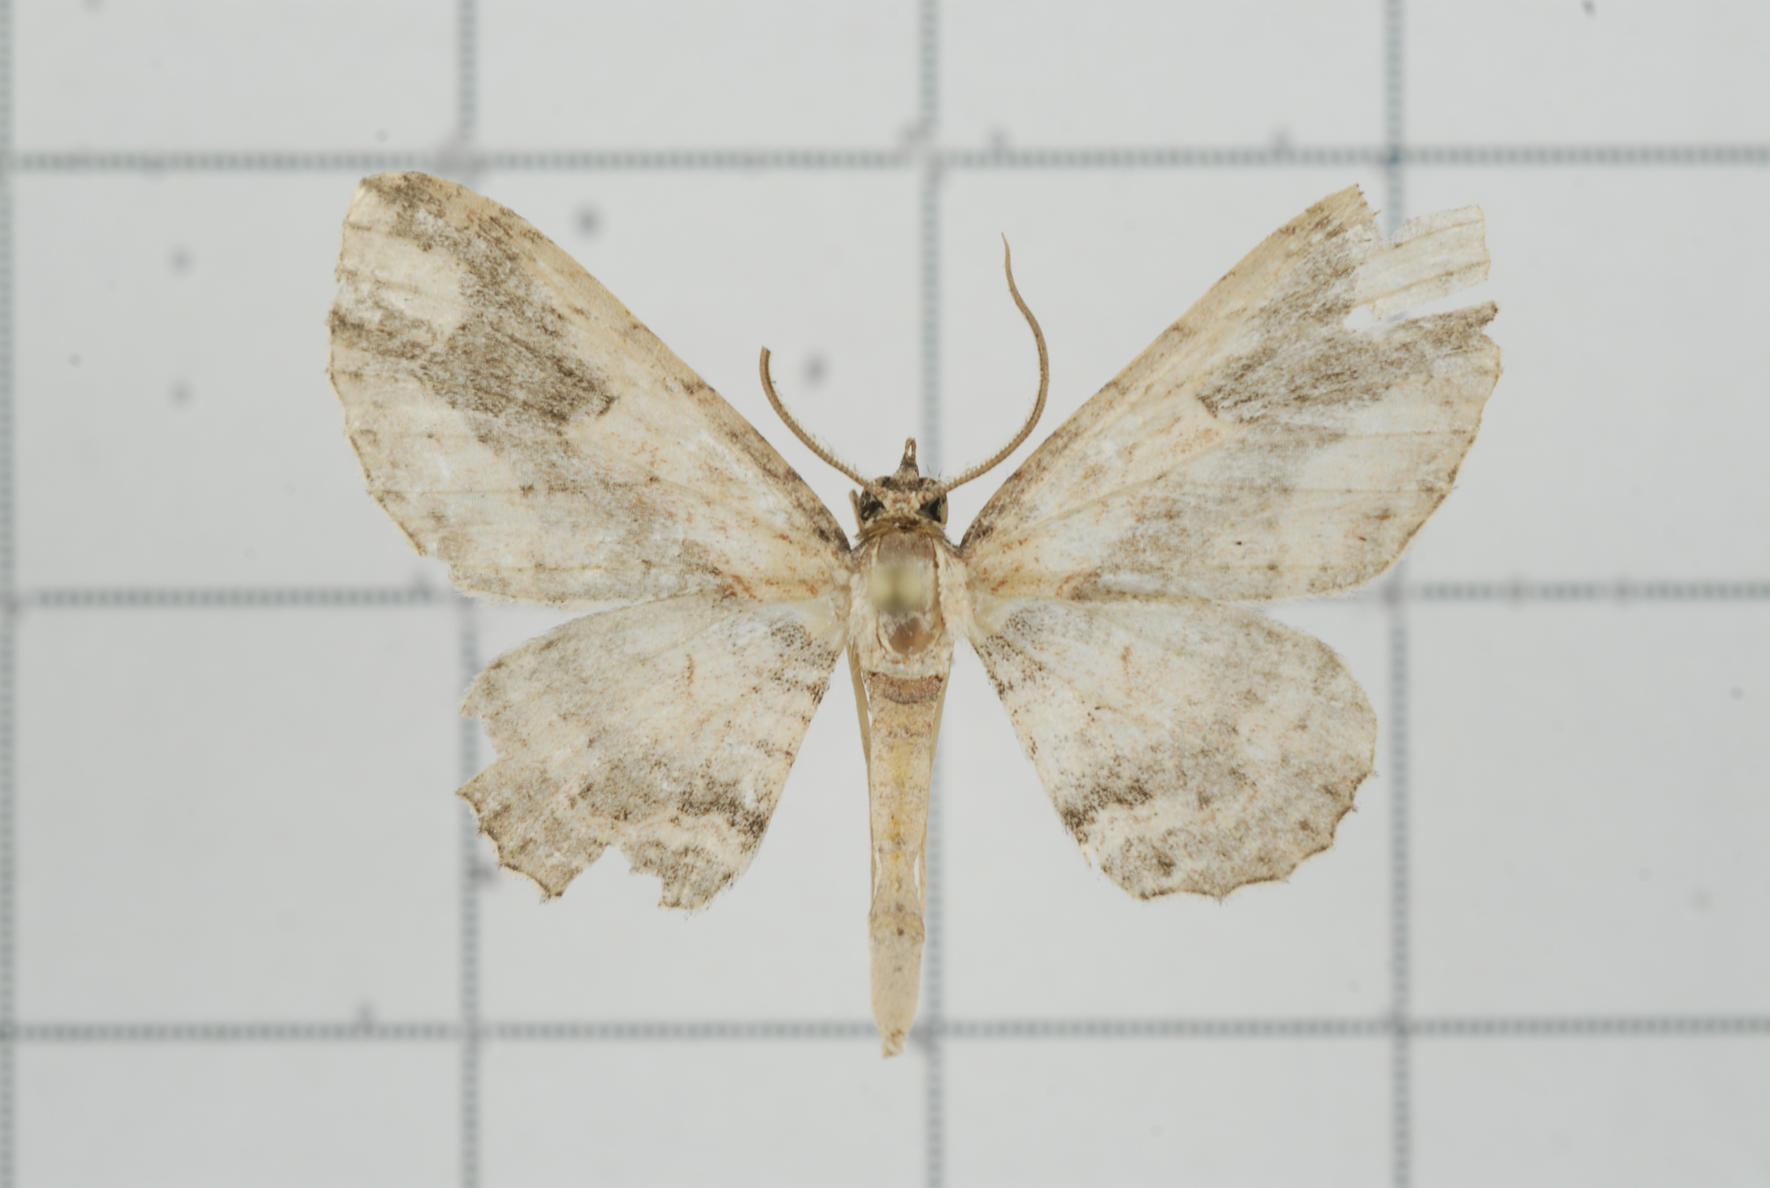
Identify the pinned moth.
Ziridava kanshireiensis
